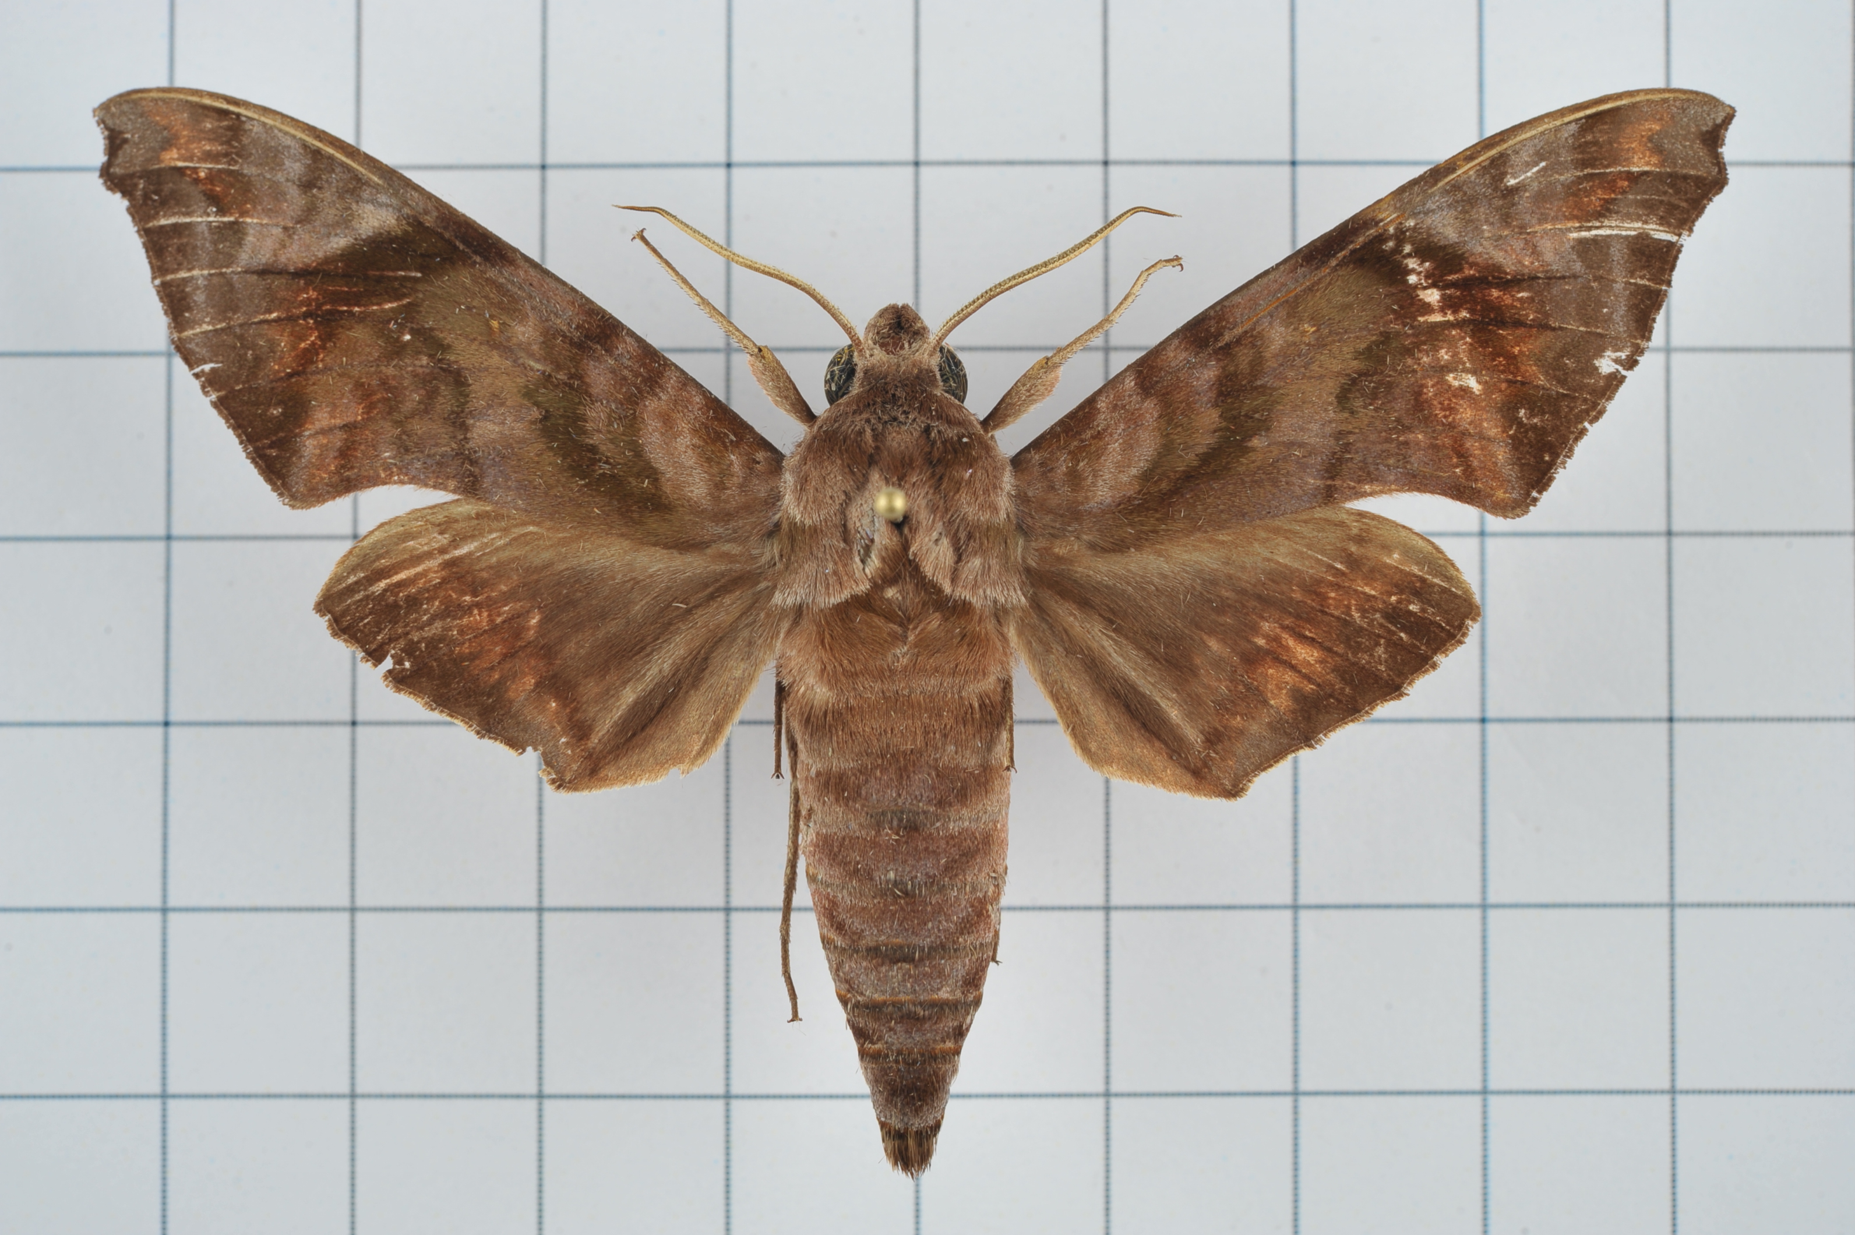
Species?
Acosmeryx castanea
